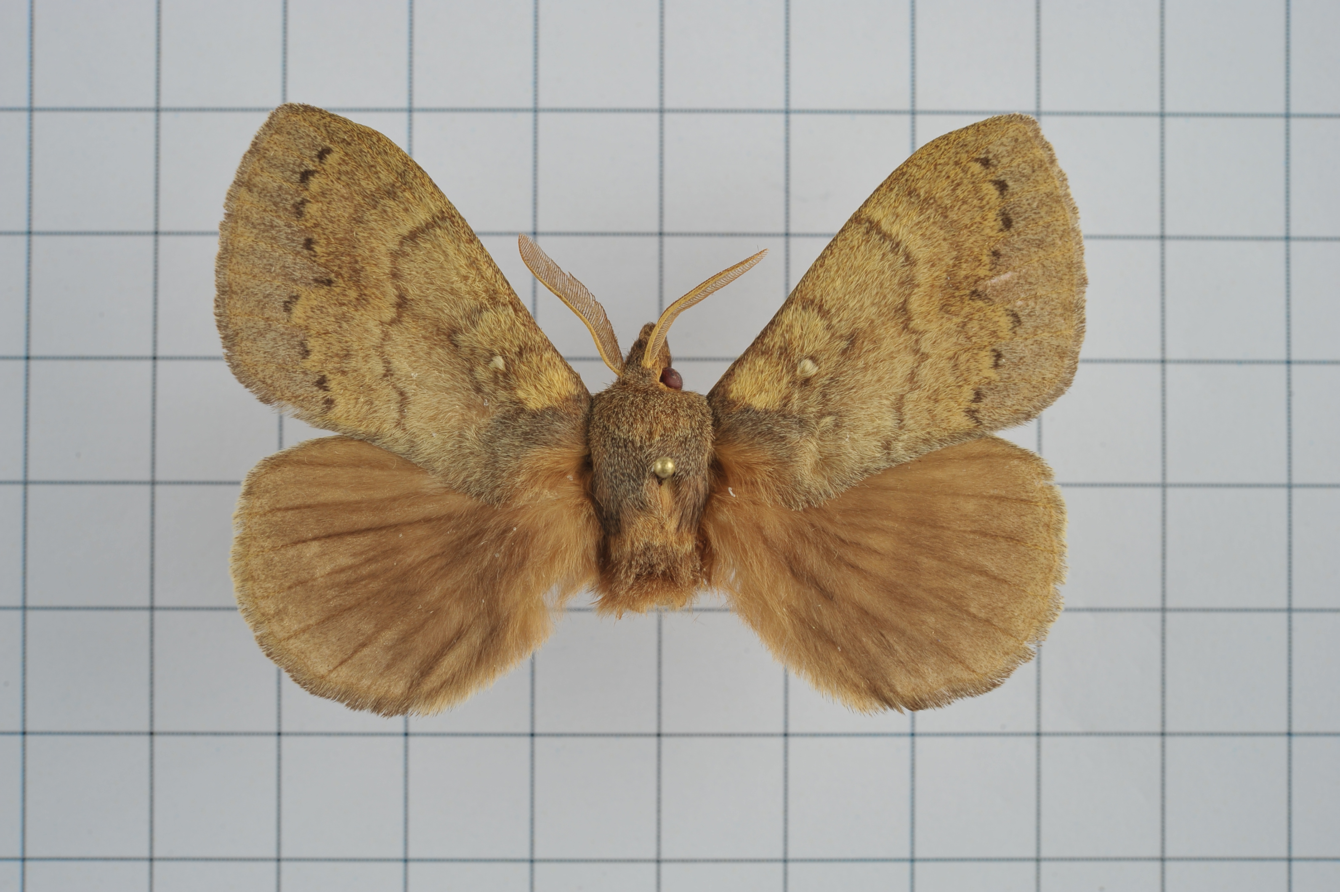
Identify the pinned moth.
Kunugia undans metanastroides
